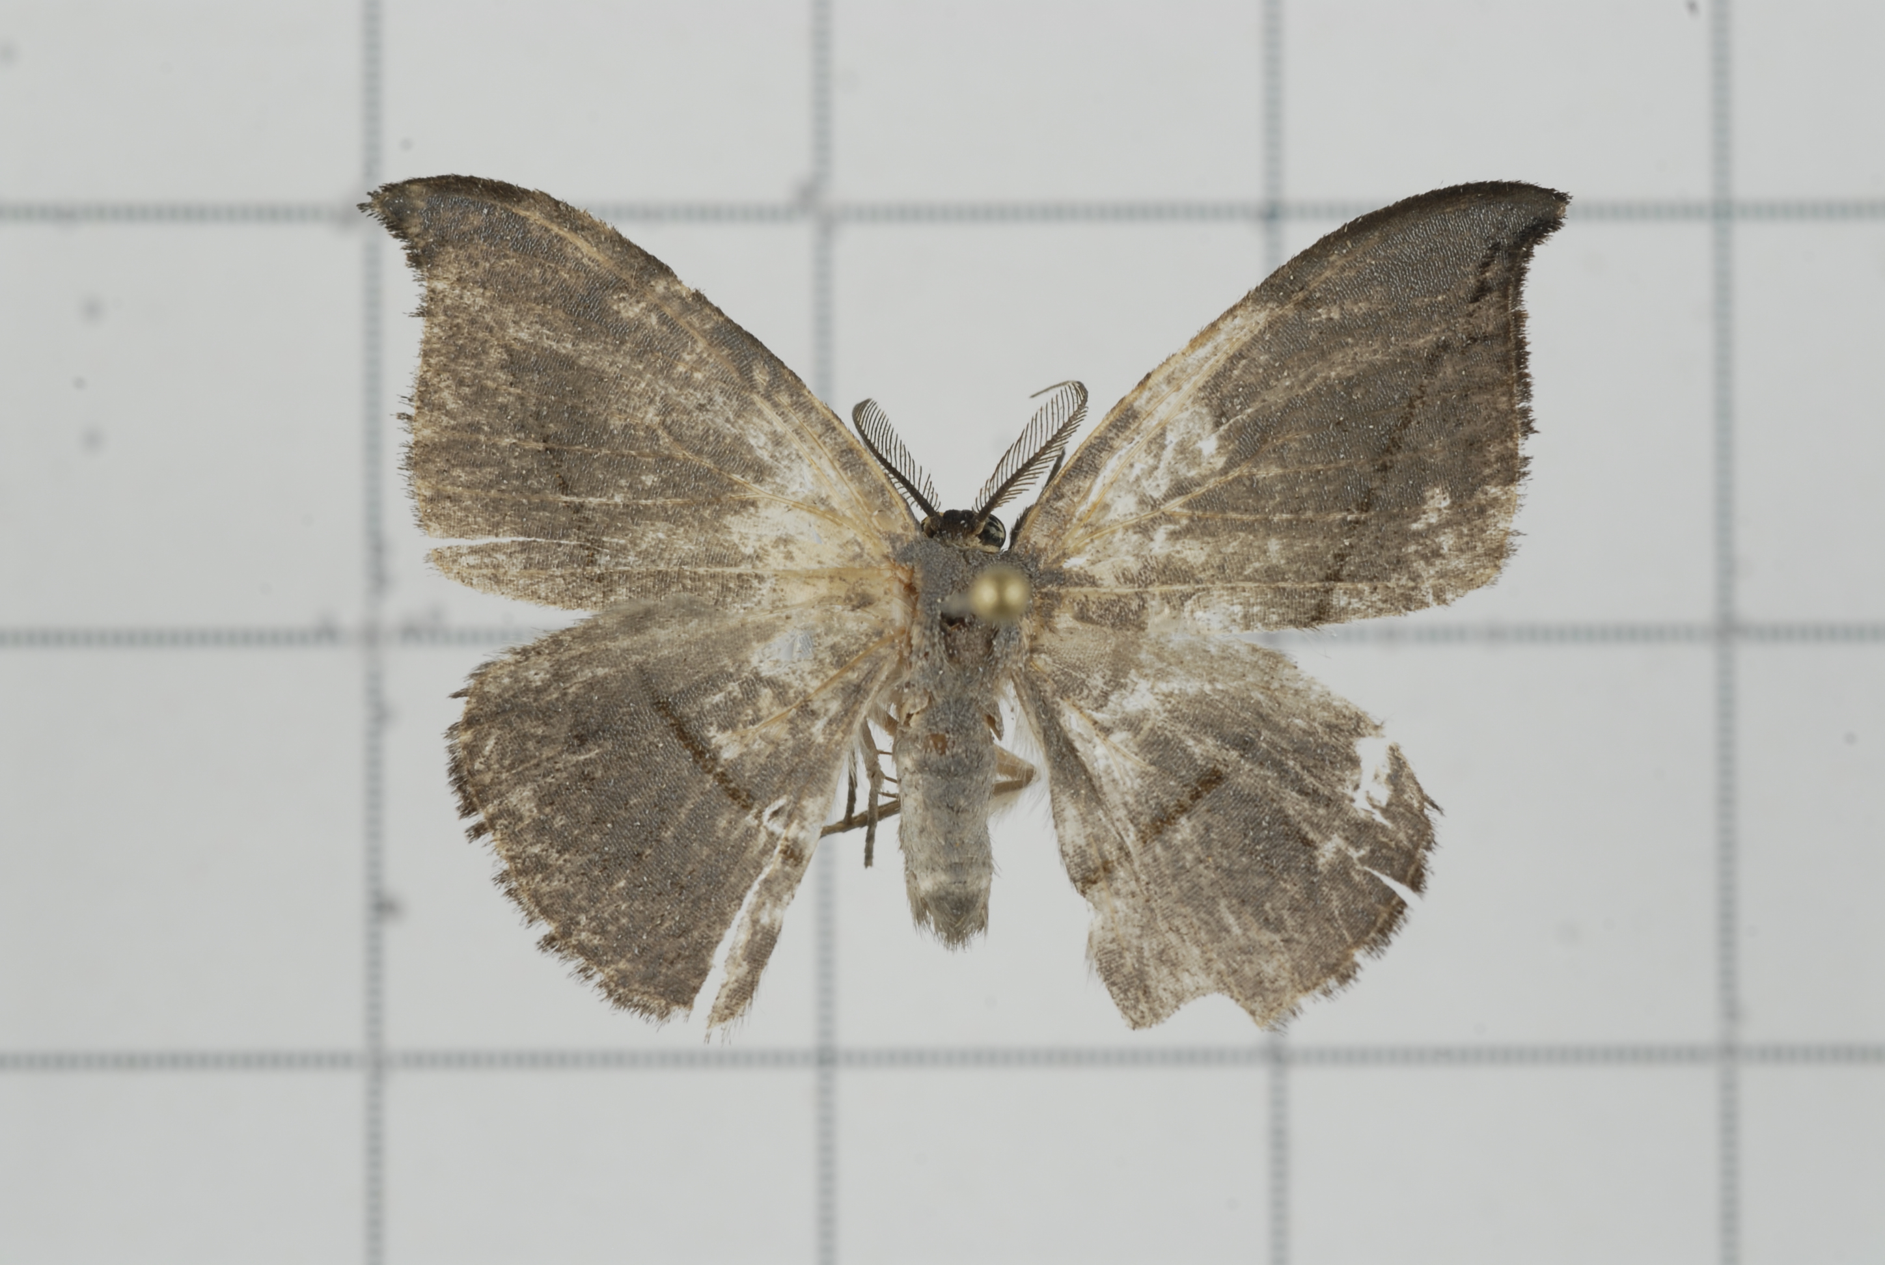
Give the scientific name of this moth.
Albara reversaria opalescens
